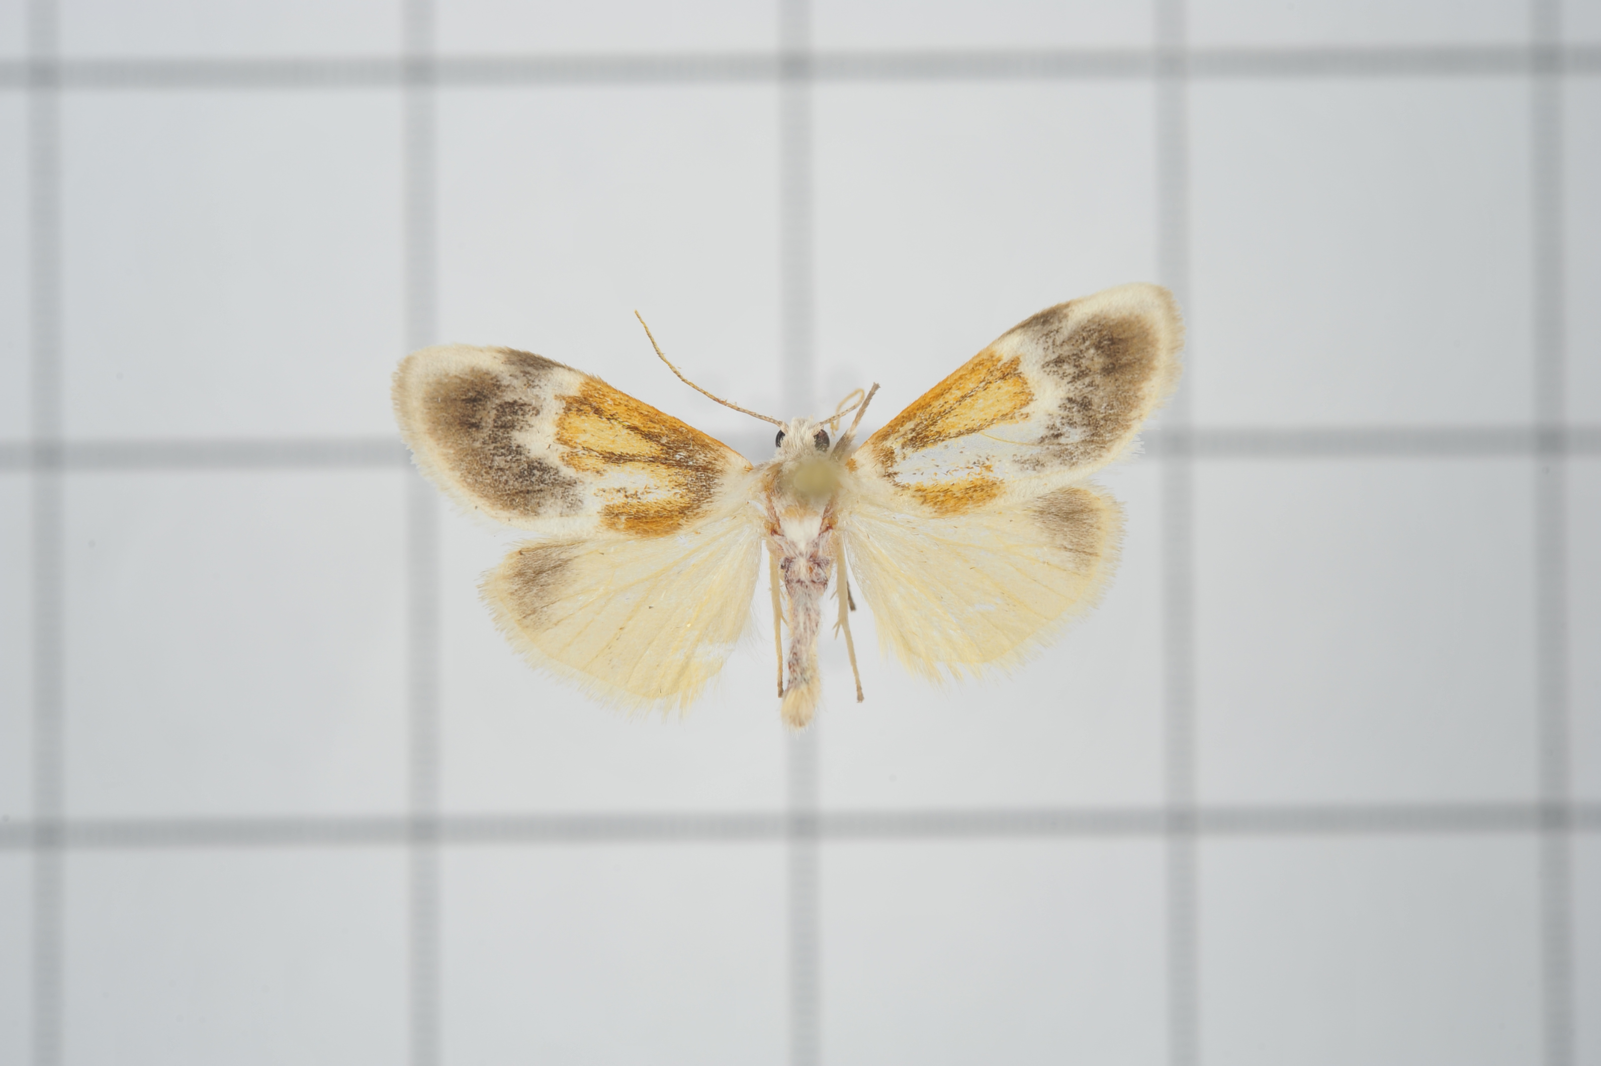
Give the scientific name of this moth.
Nanarsine semilutea
